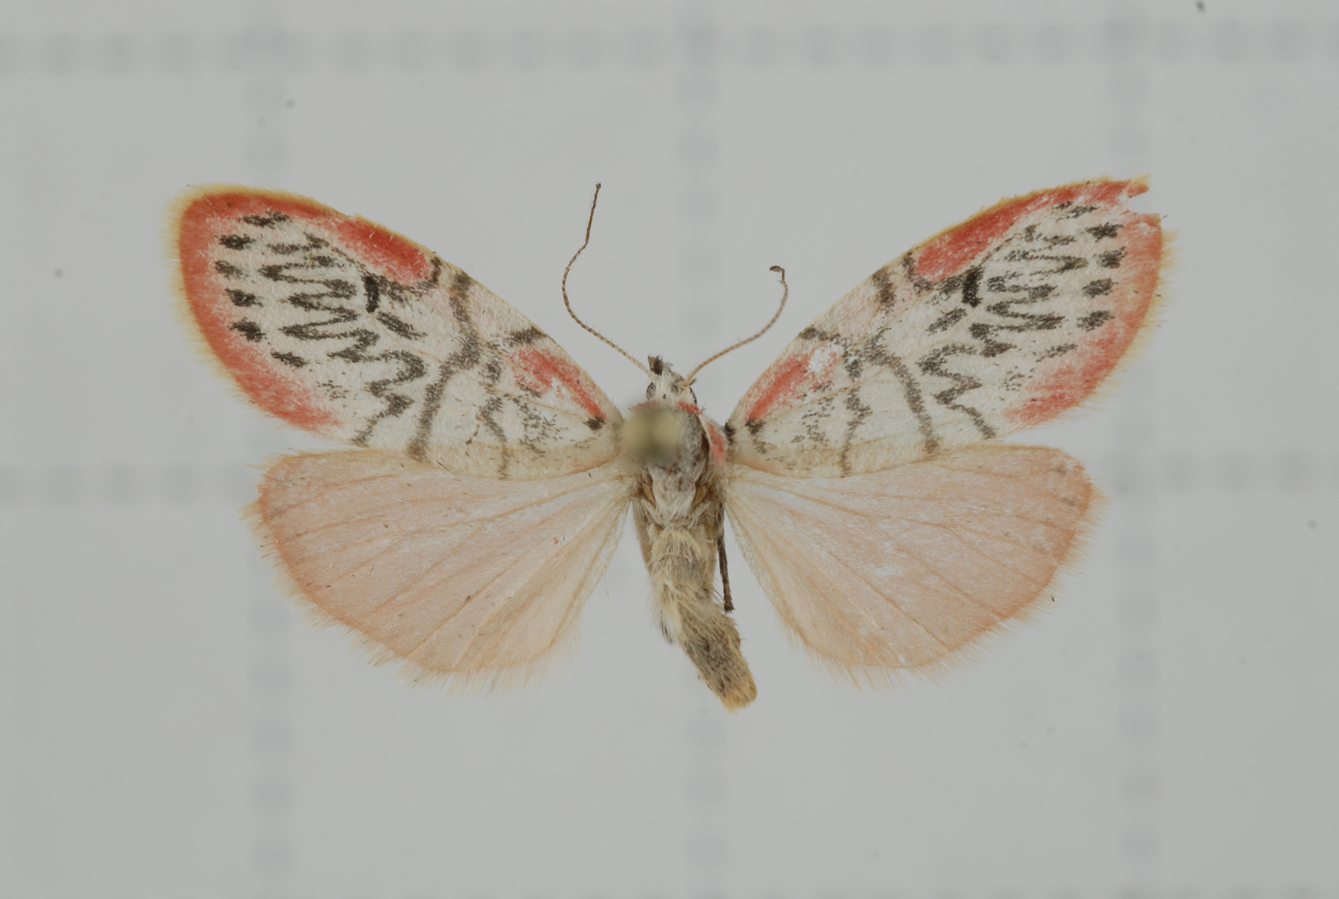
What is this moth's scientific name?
Miltochrista ziczac
